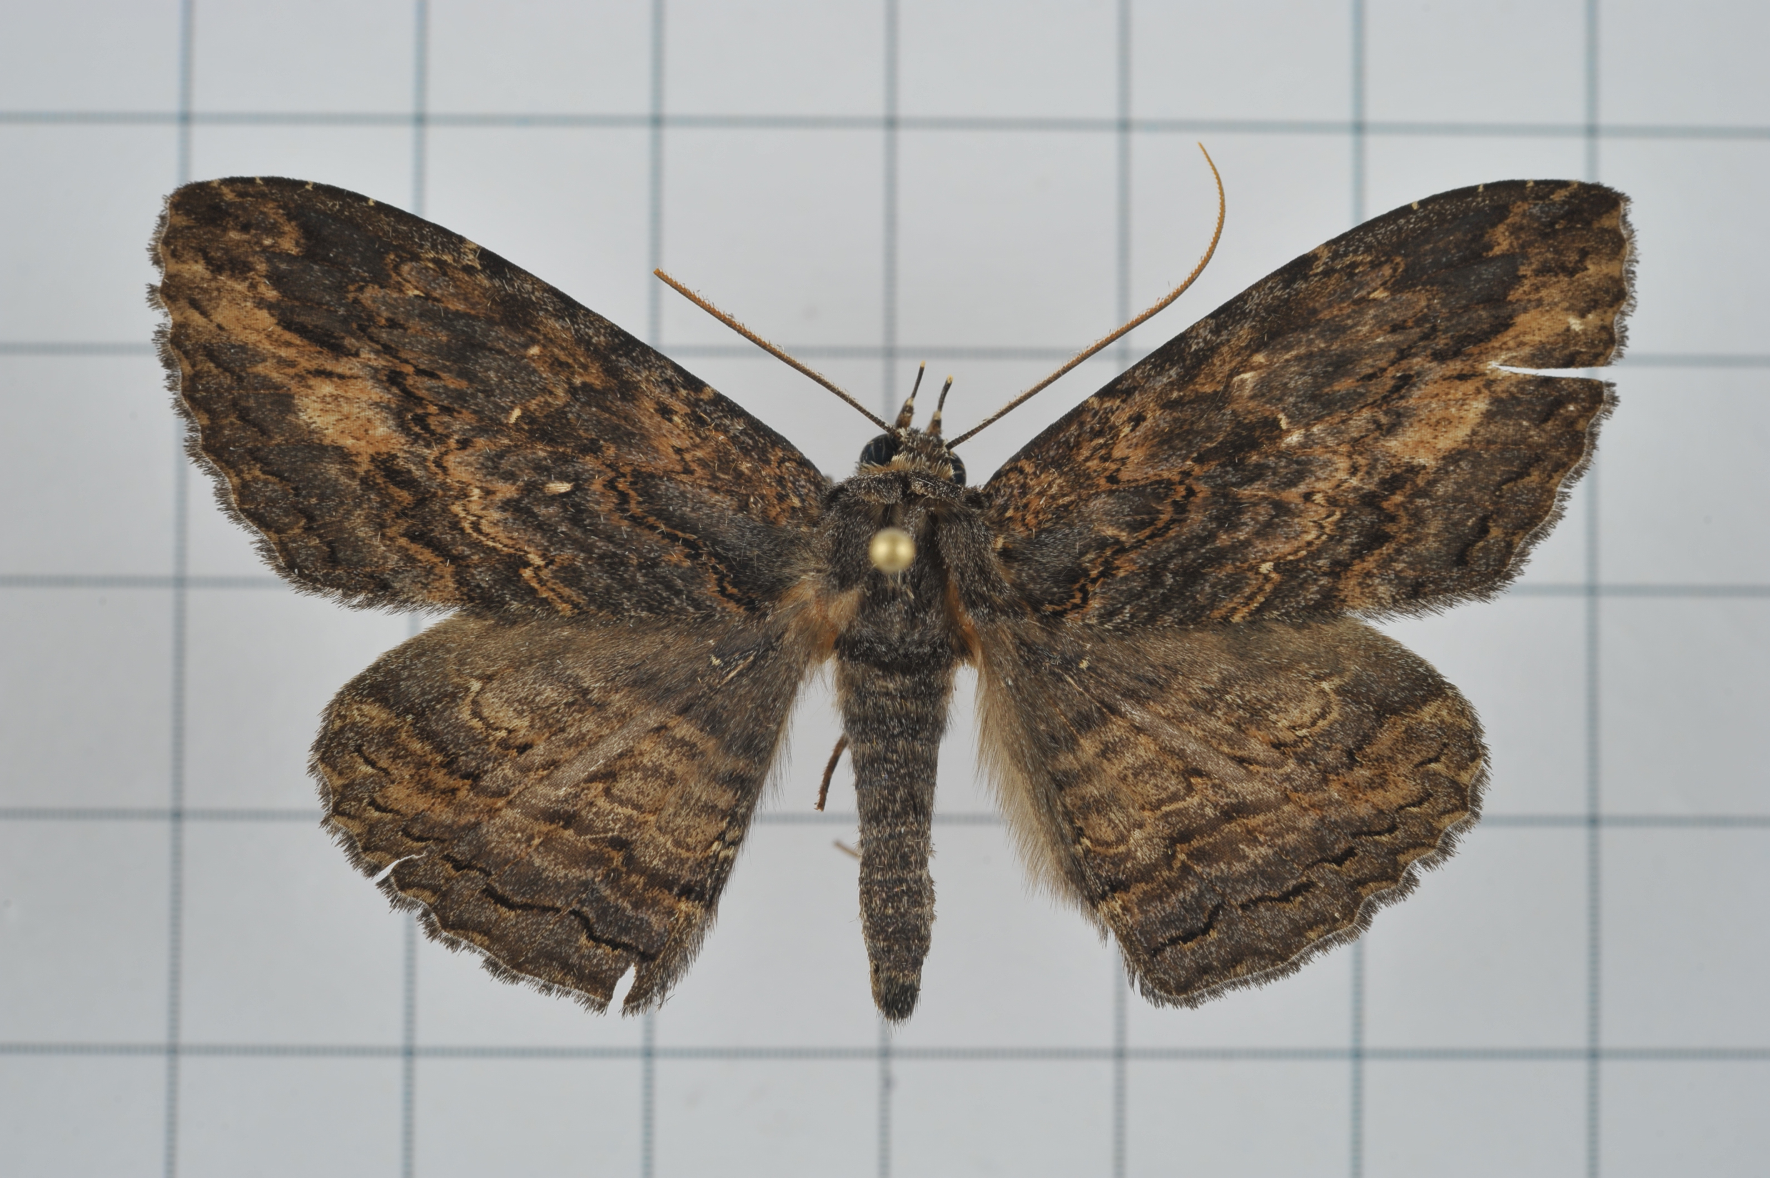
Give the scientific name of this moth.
Anisoneura salebrosa
